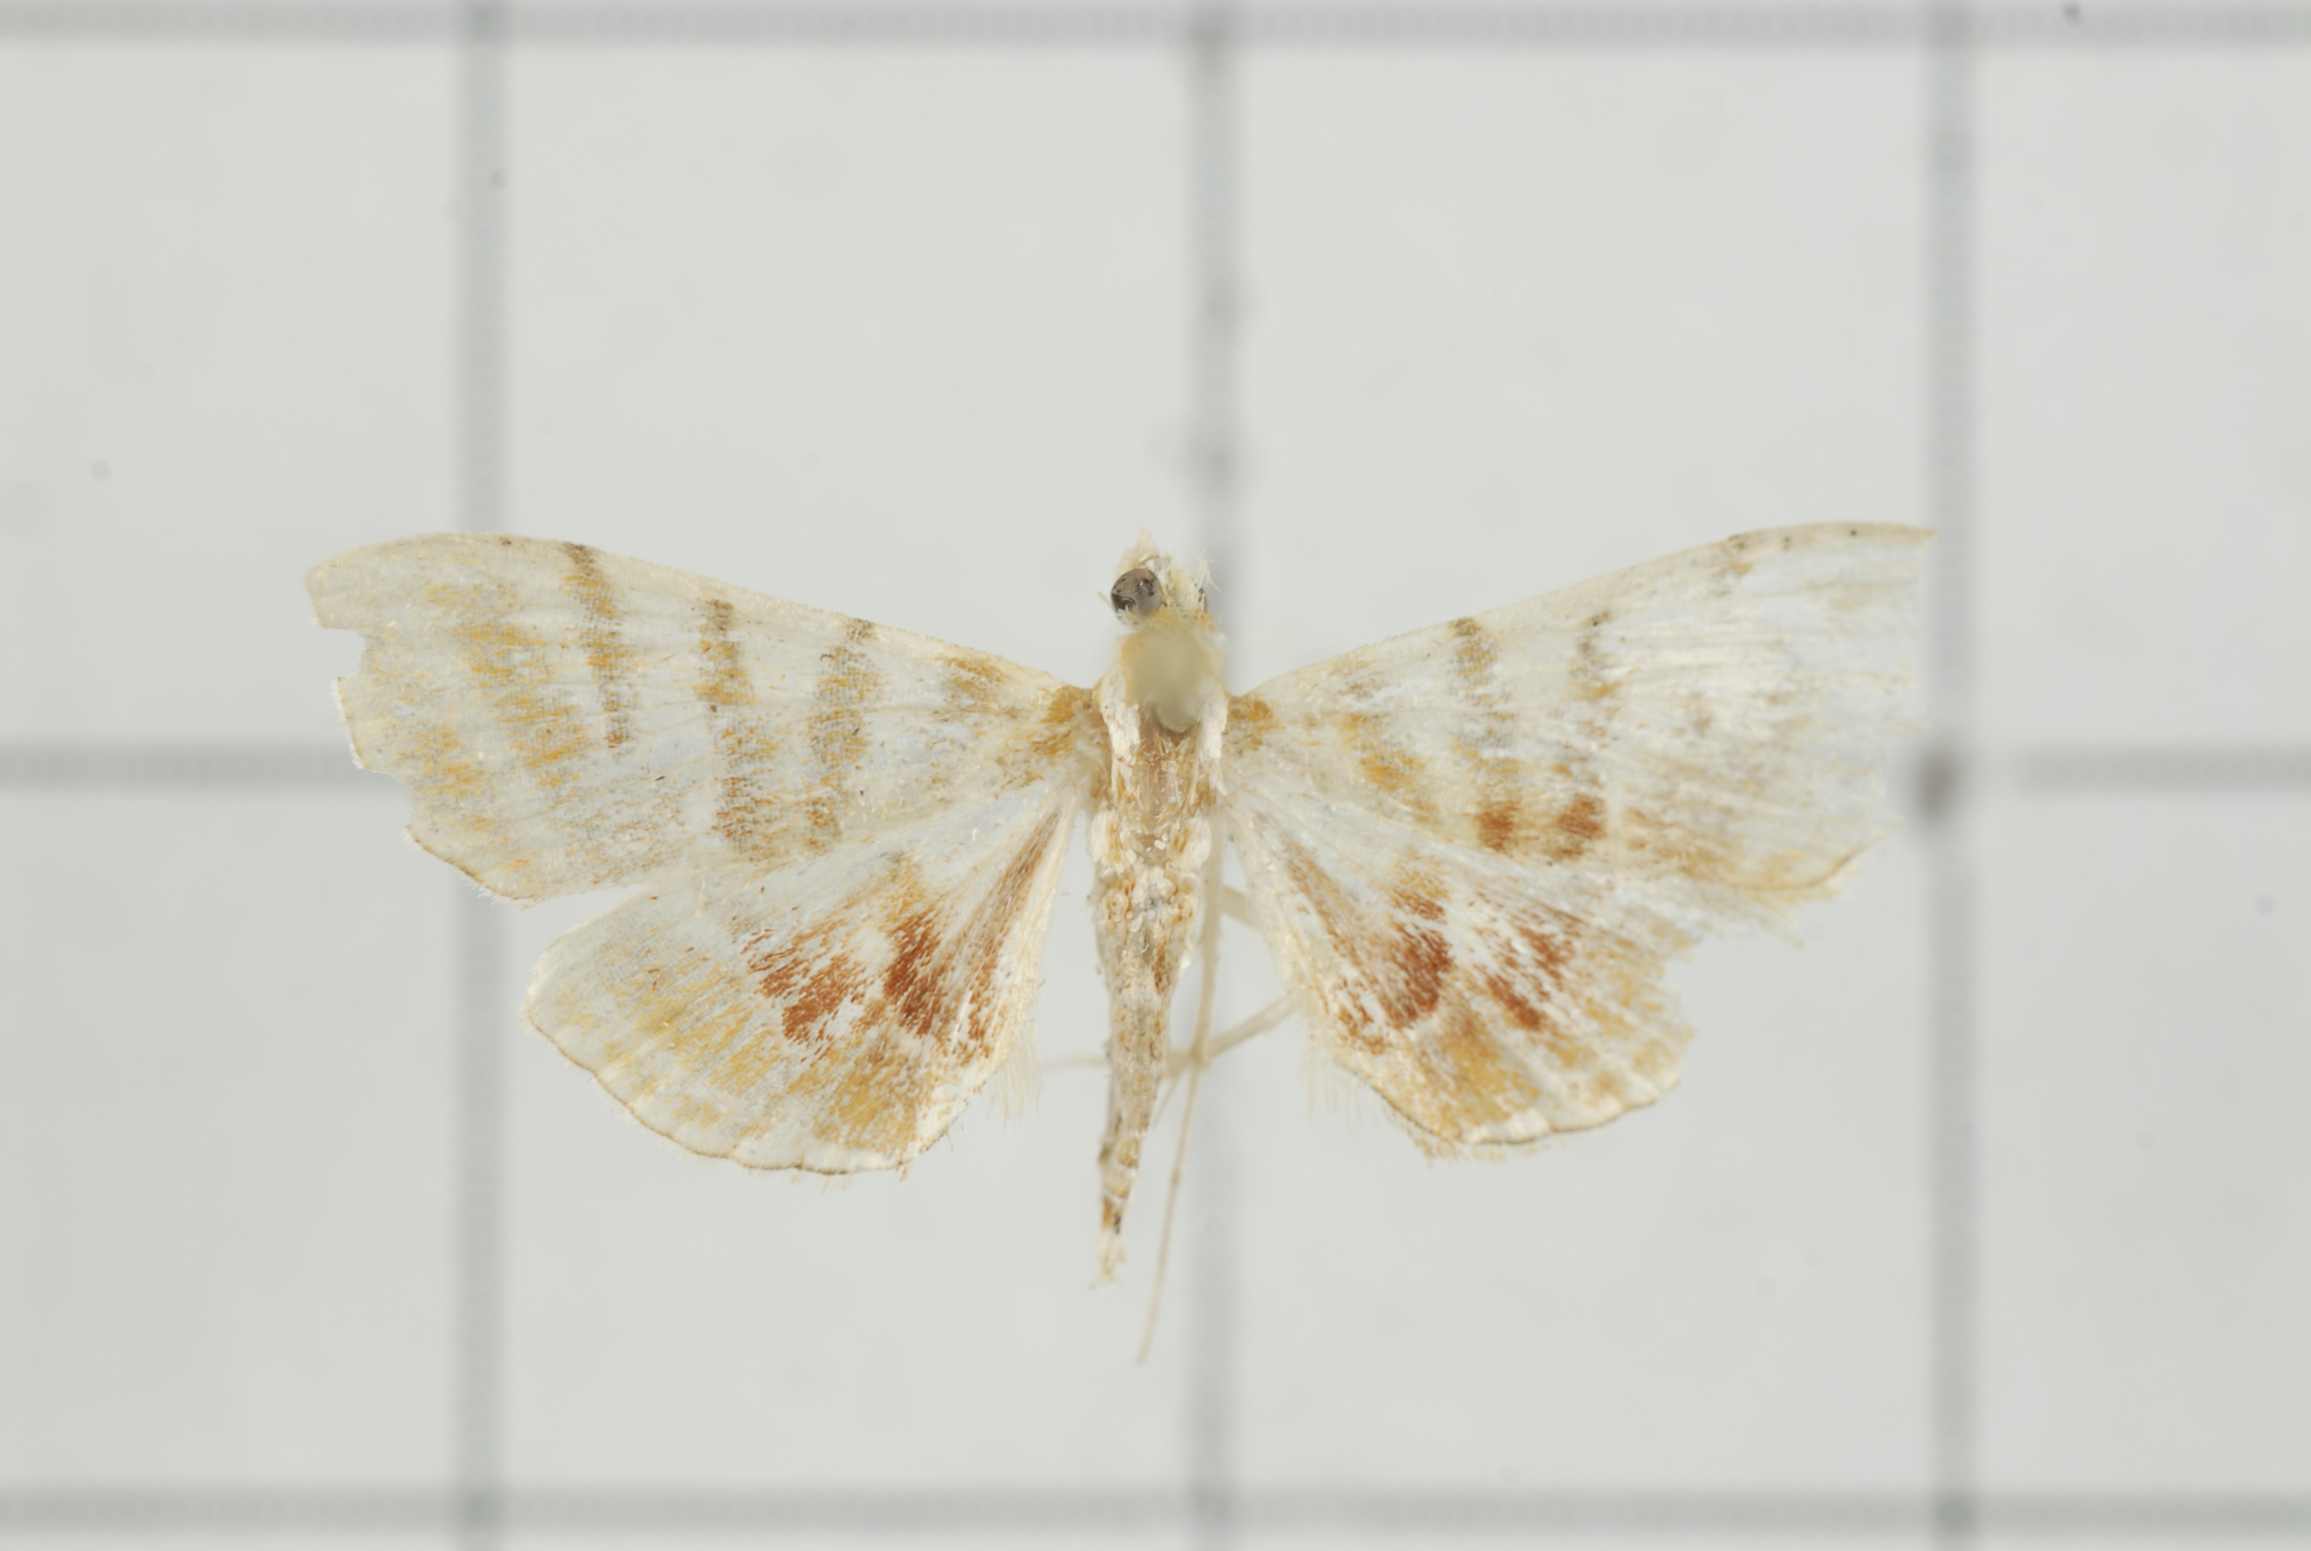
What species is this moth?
Pagyda auroralis
